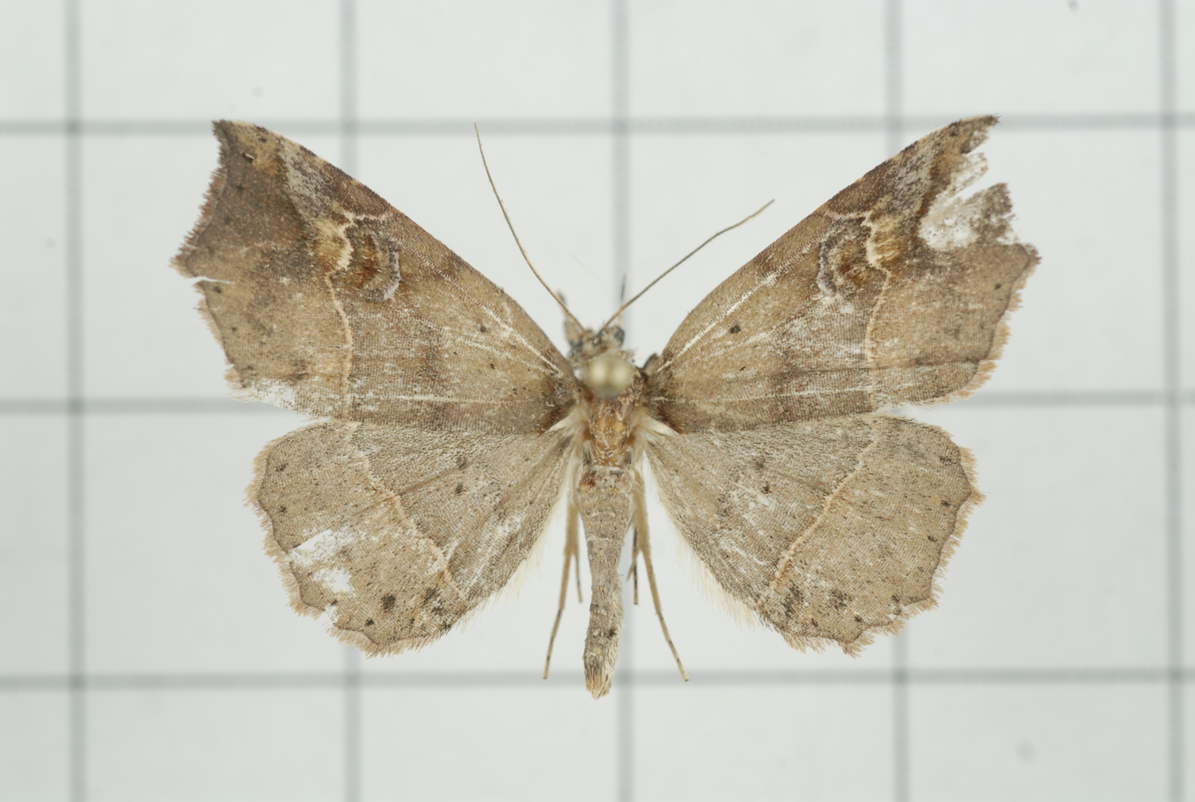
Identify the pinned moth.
Tamba taiwana
